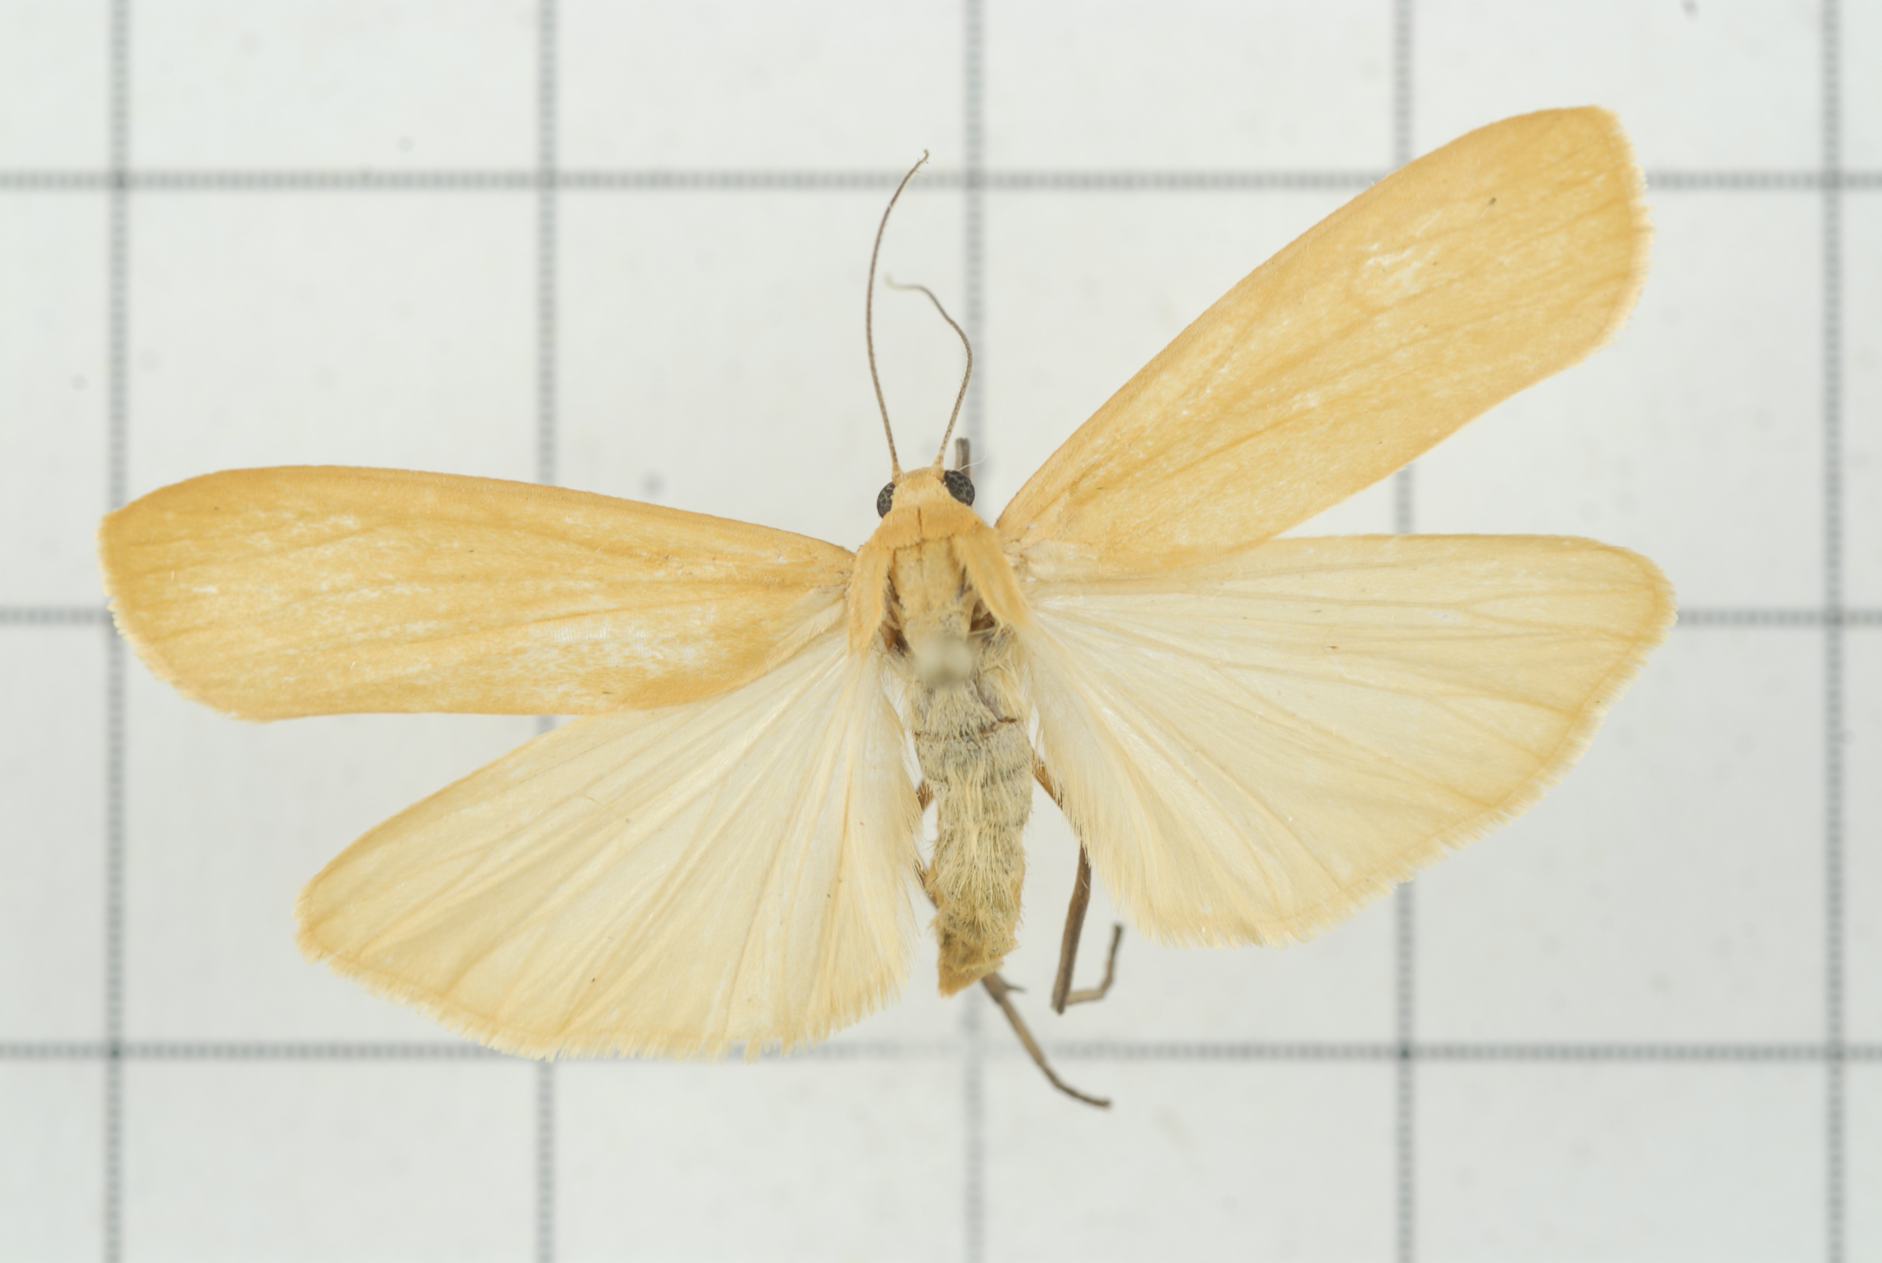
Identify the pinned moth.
Katha magnata magnata
